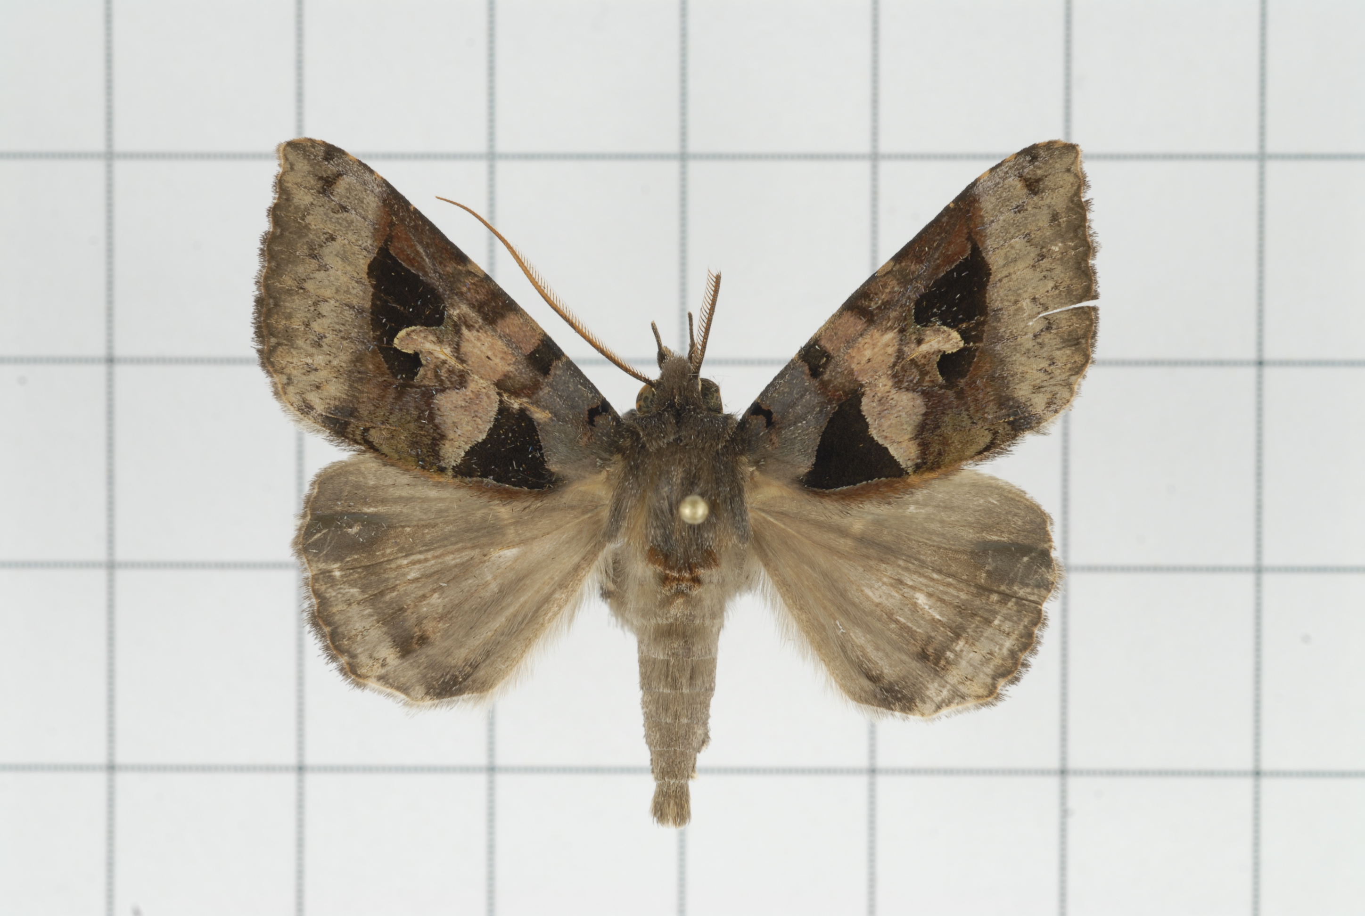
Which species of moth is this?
Avatha chinensis
